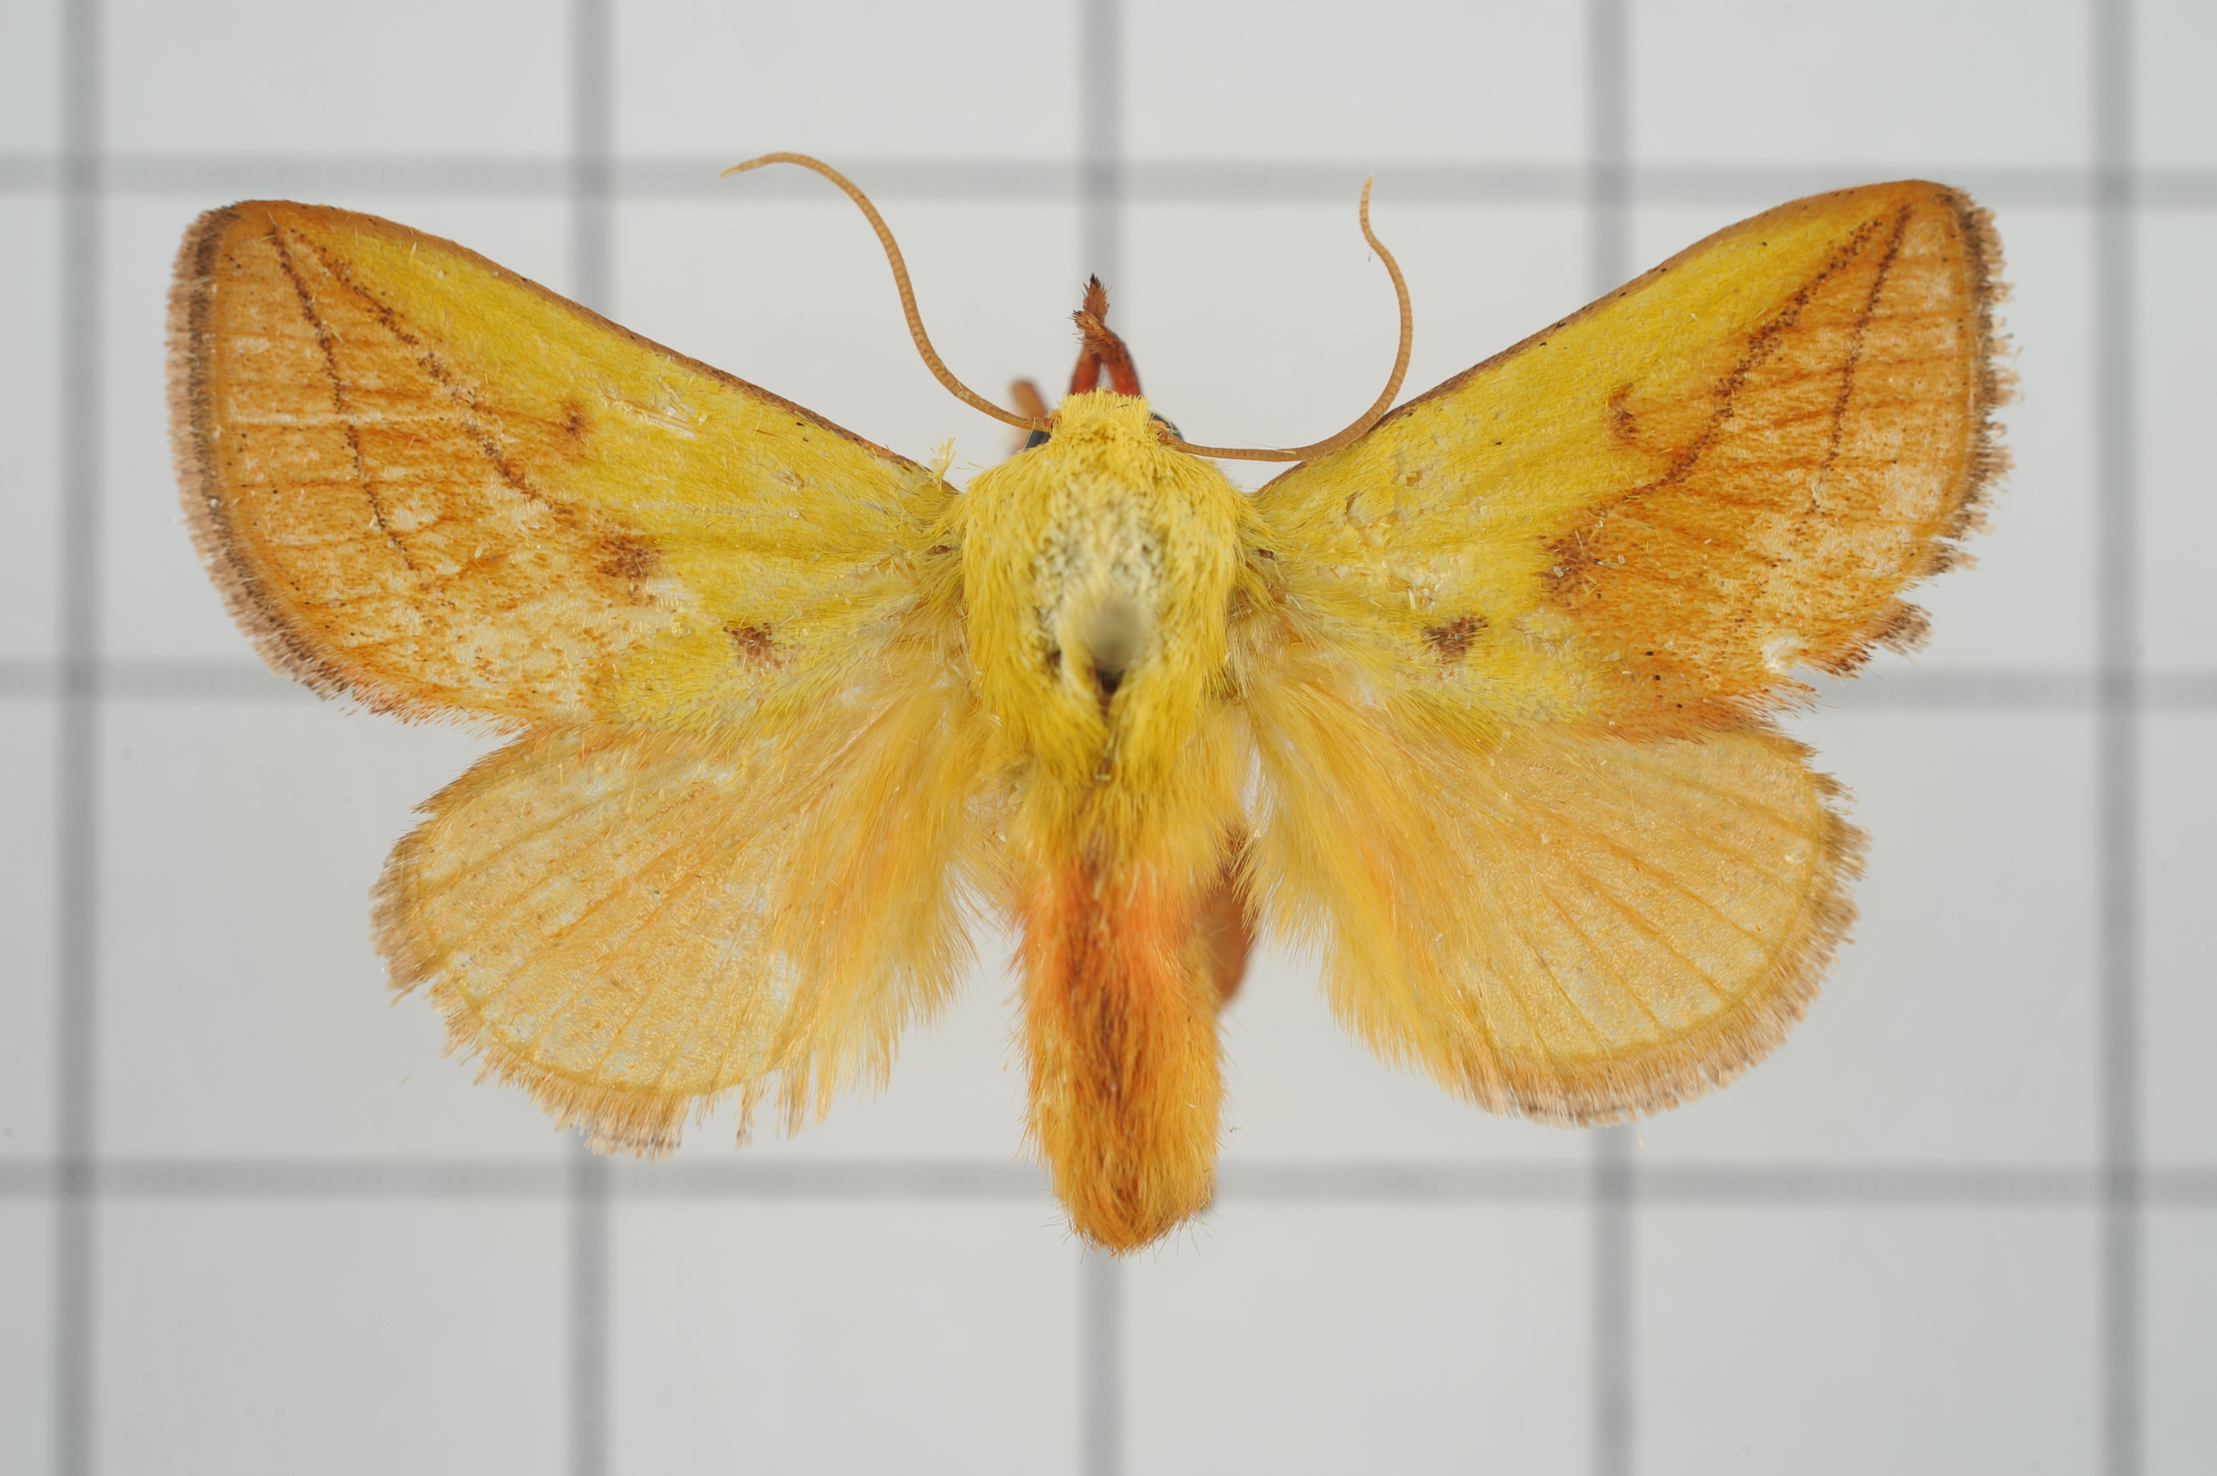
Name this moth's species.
Monema rubriceps
